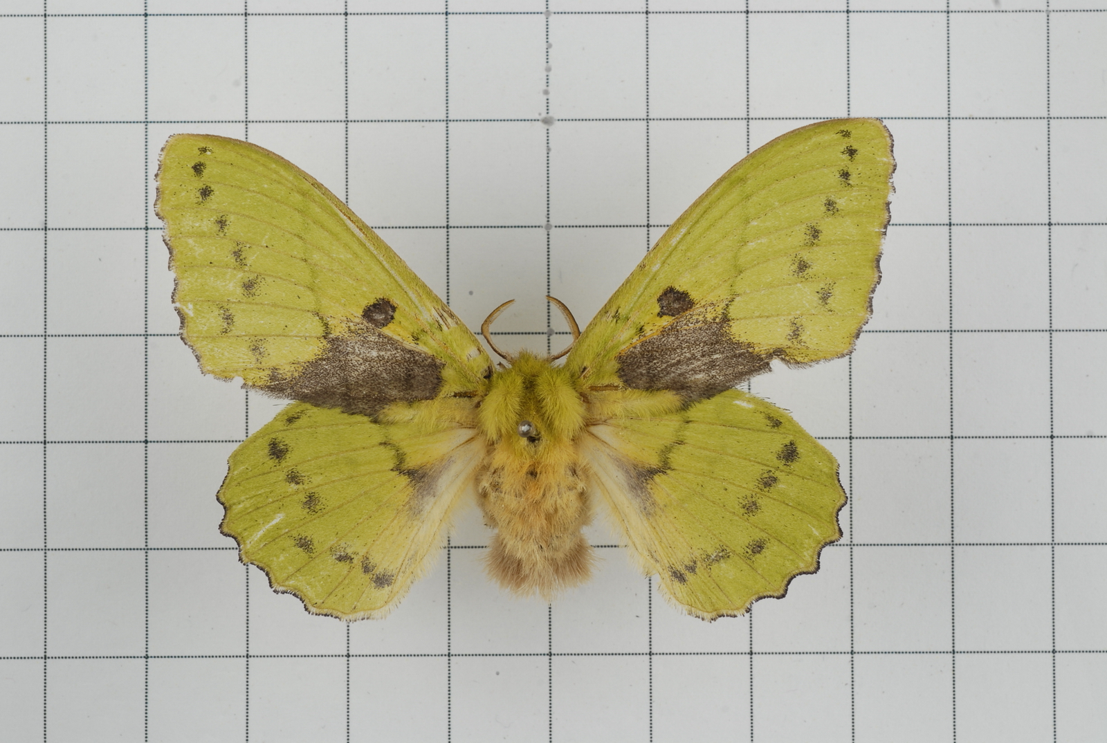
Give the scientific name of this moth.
Trabala vishnou guttata
